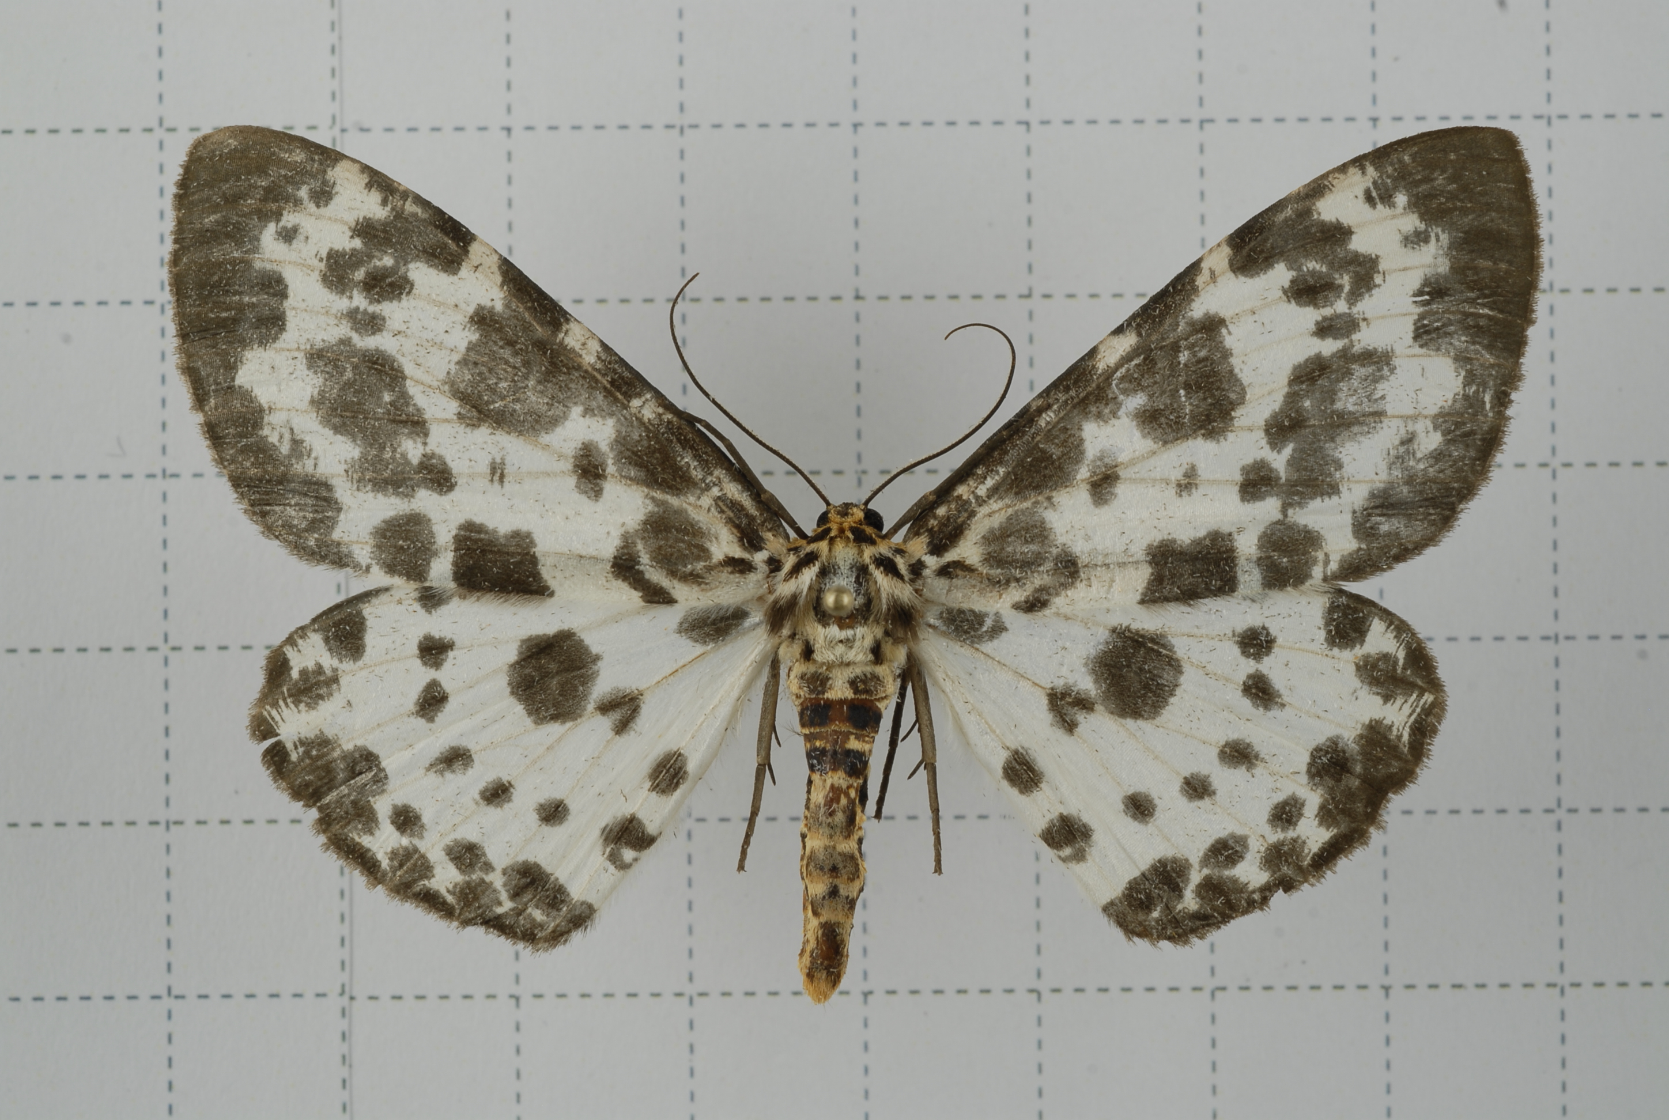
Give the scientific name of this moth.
Parapercnia giraffata
